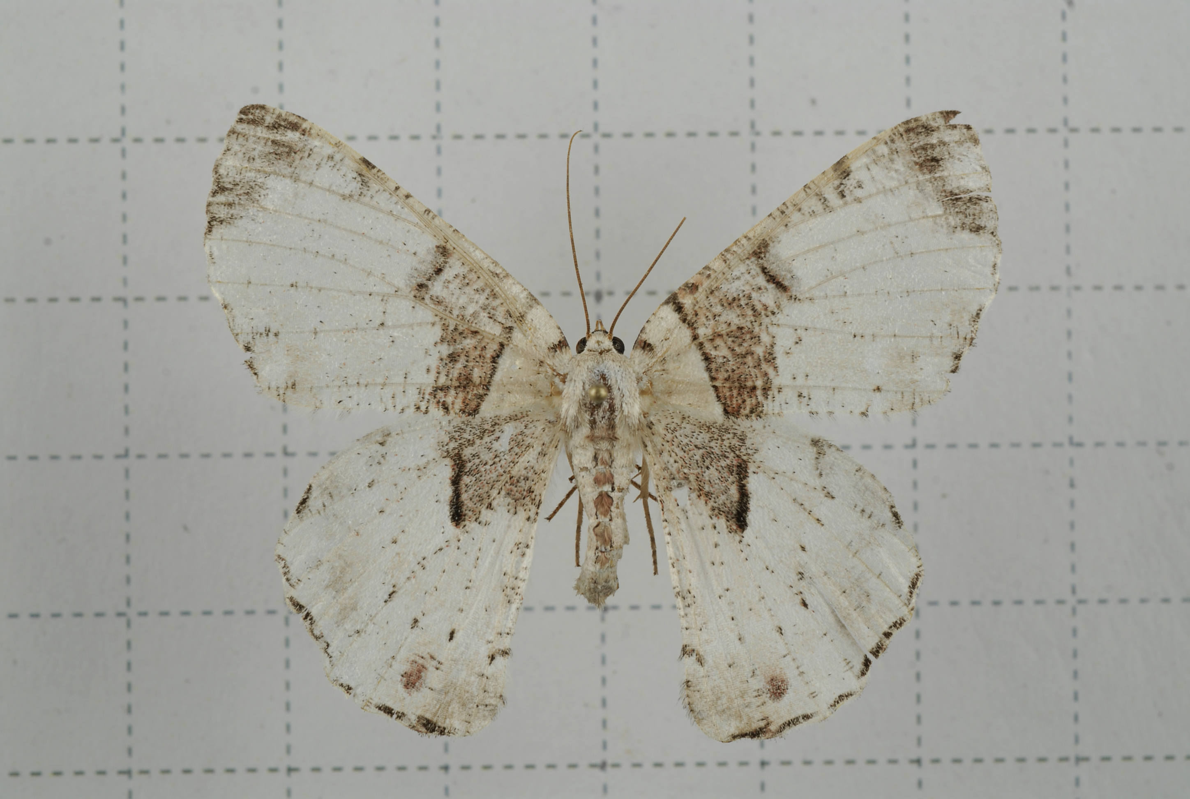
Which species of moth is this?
Pachyodes subtrita subtrita
